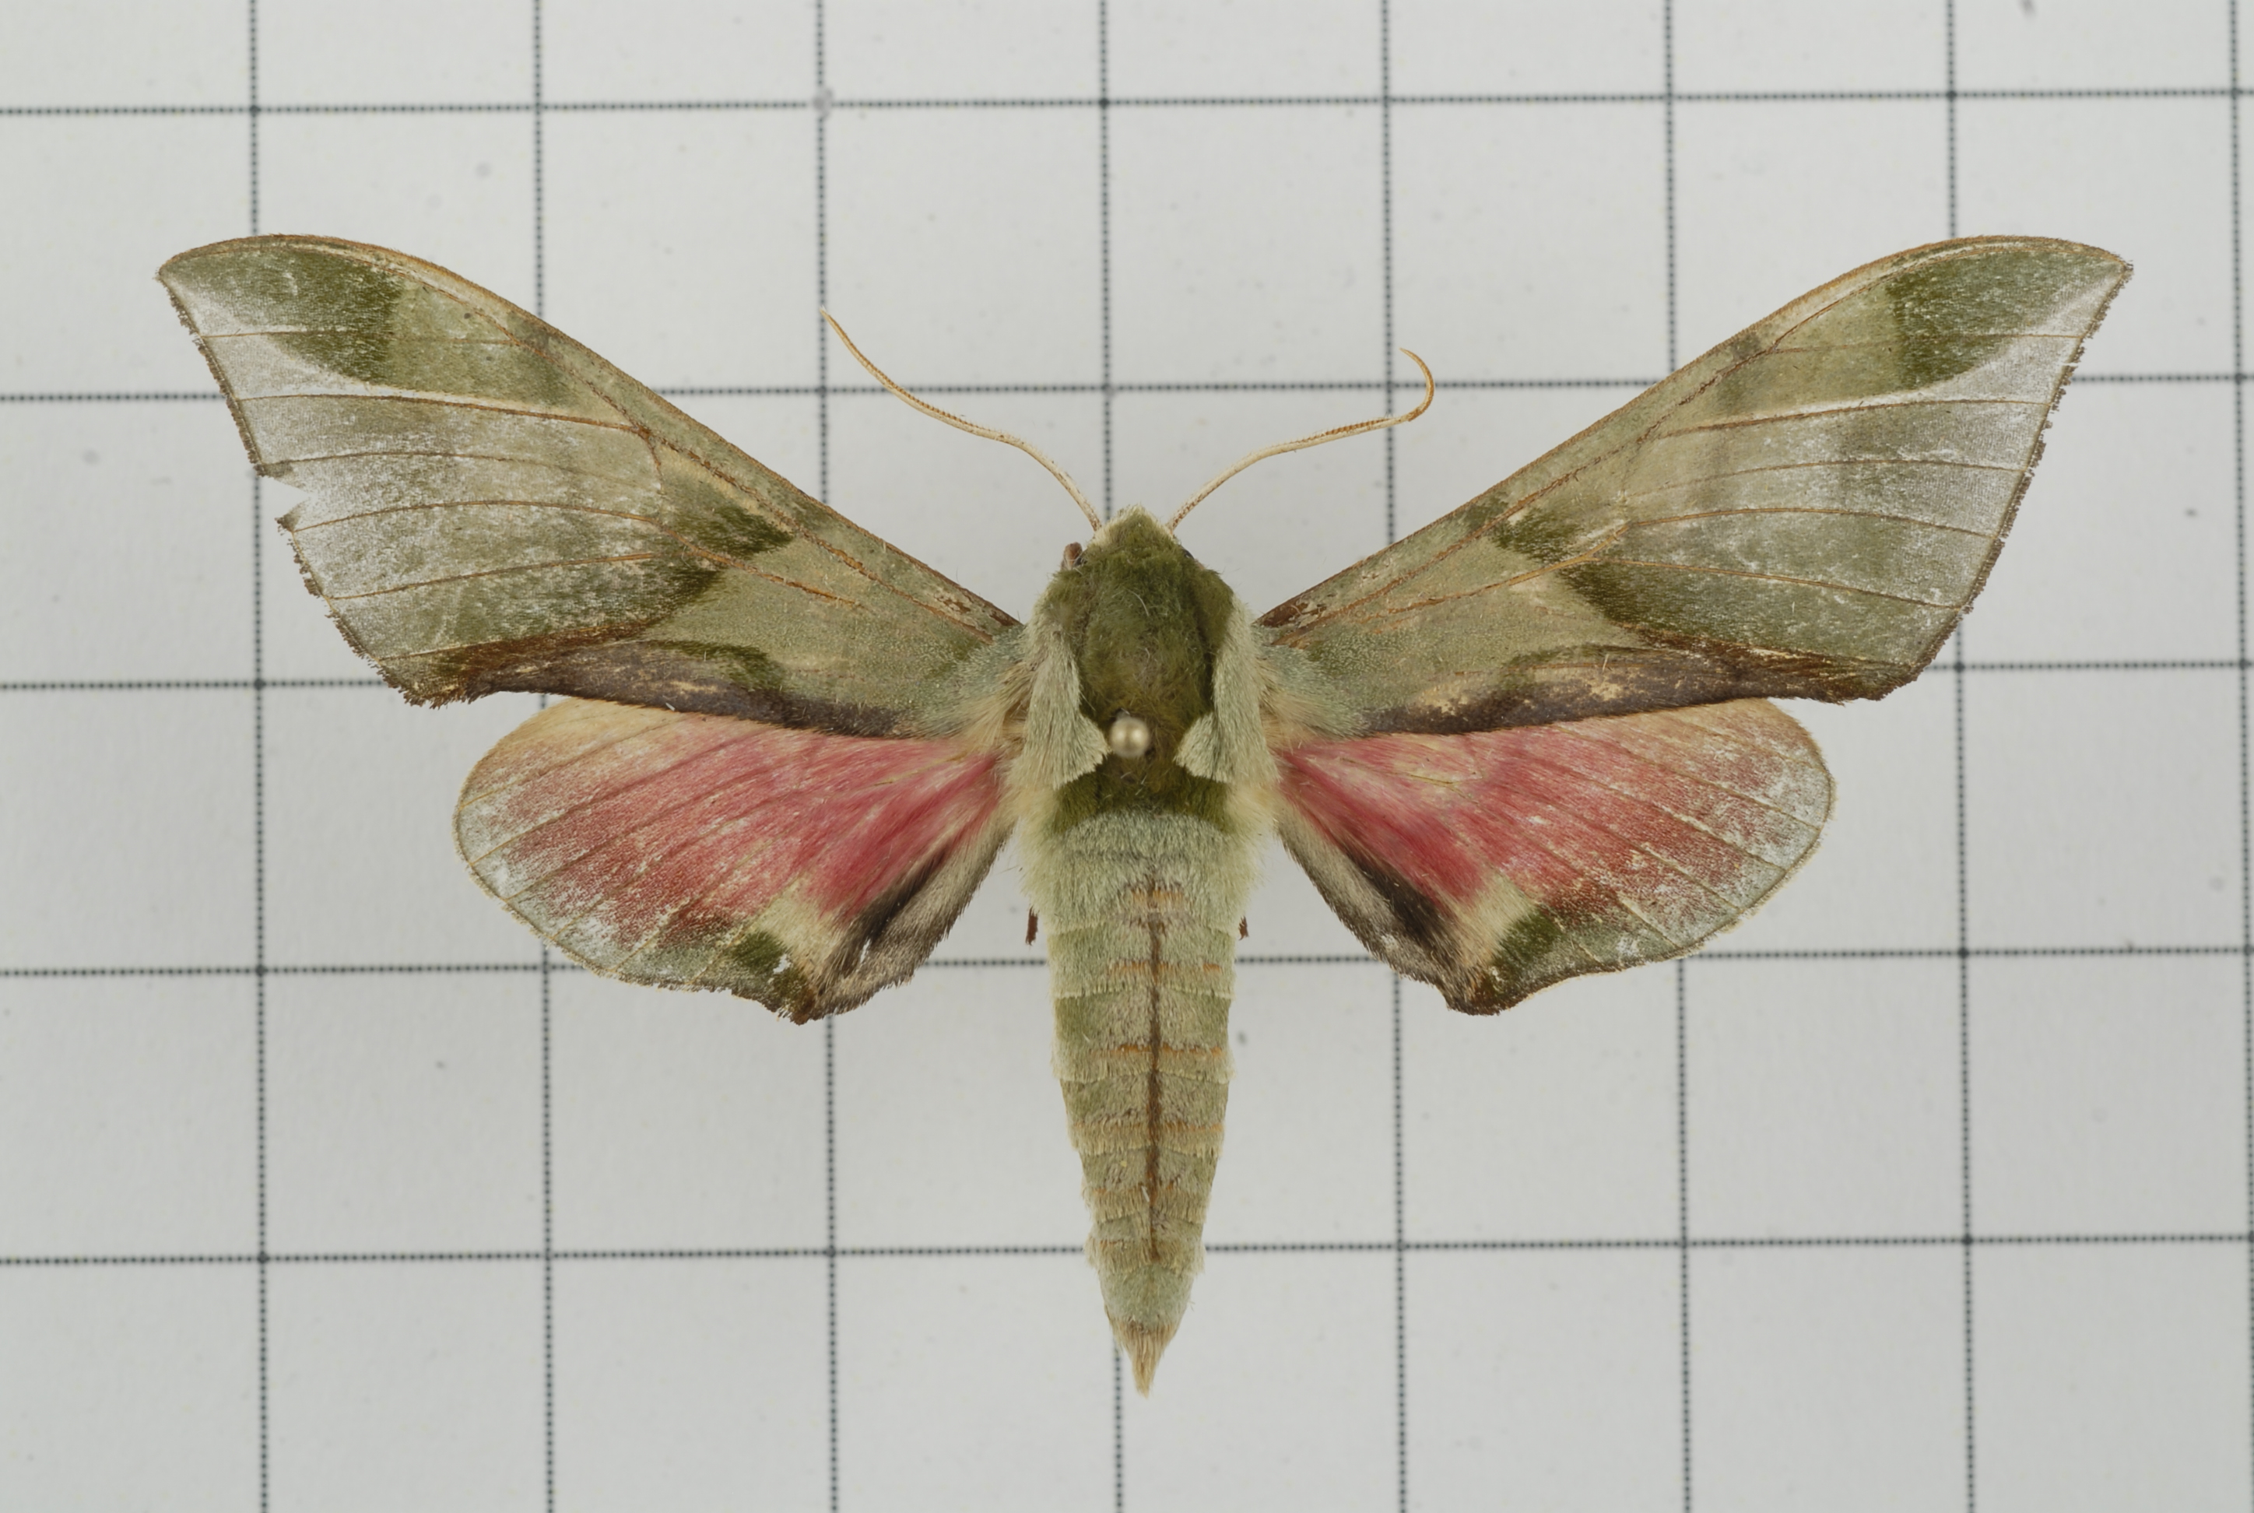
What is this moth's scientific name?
Callambulyx tatarinovii formosana
